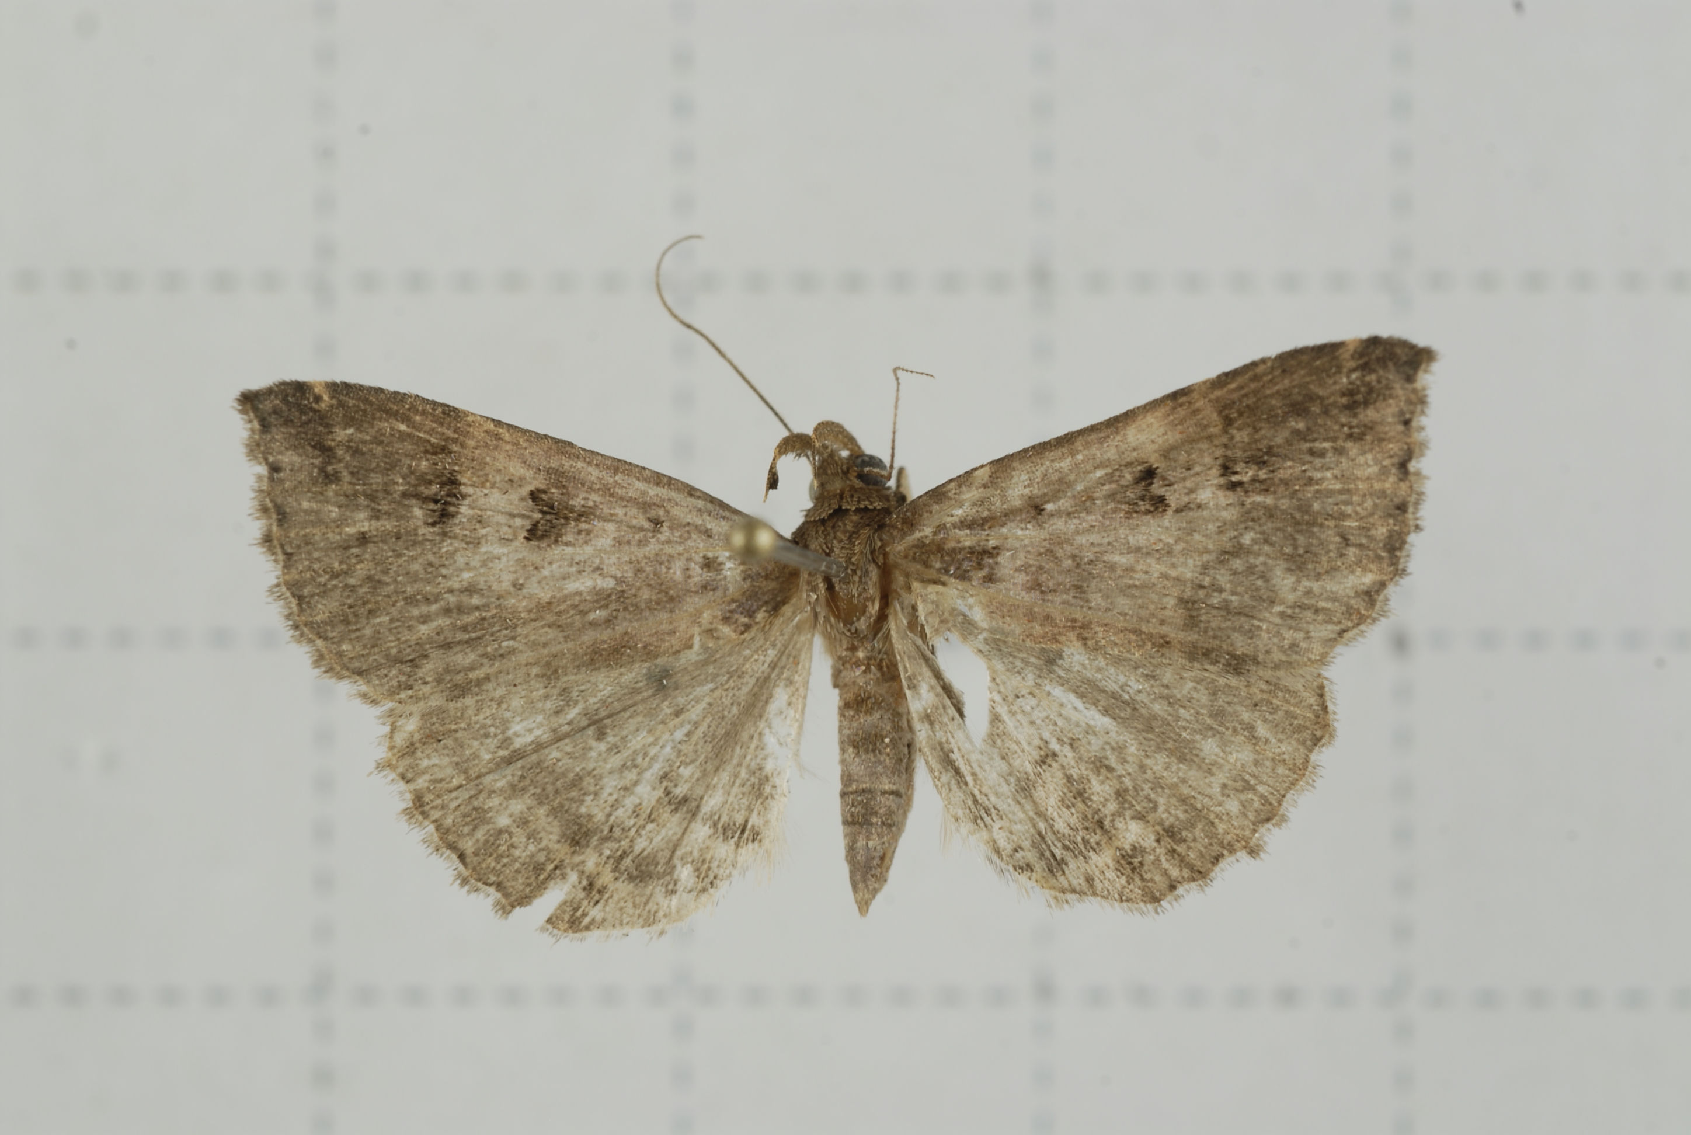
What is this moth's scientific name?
Bertula hadenalis
